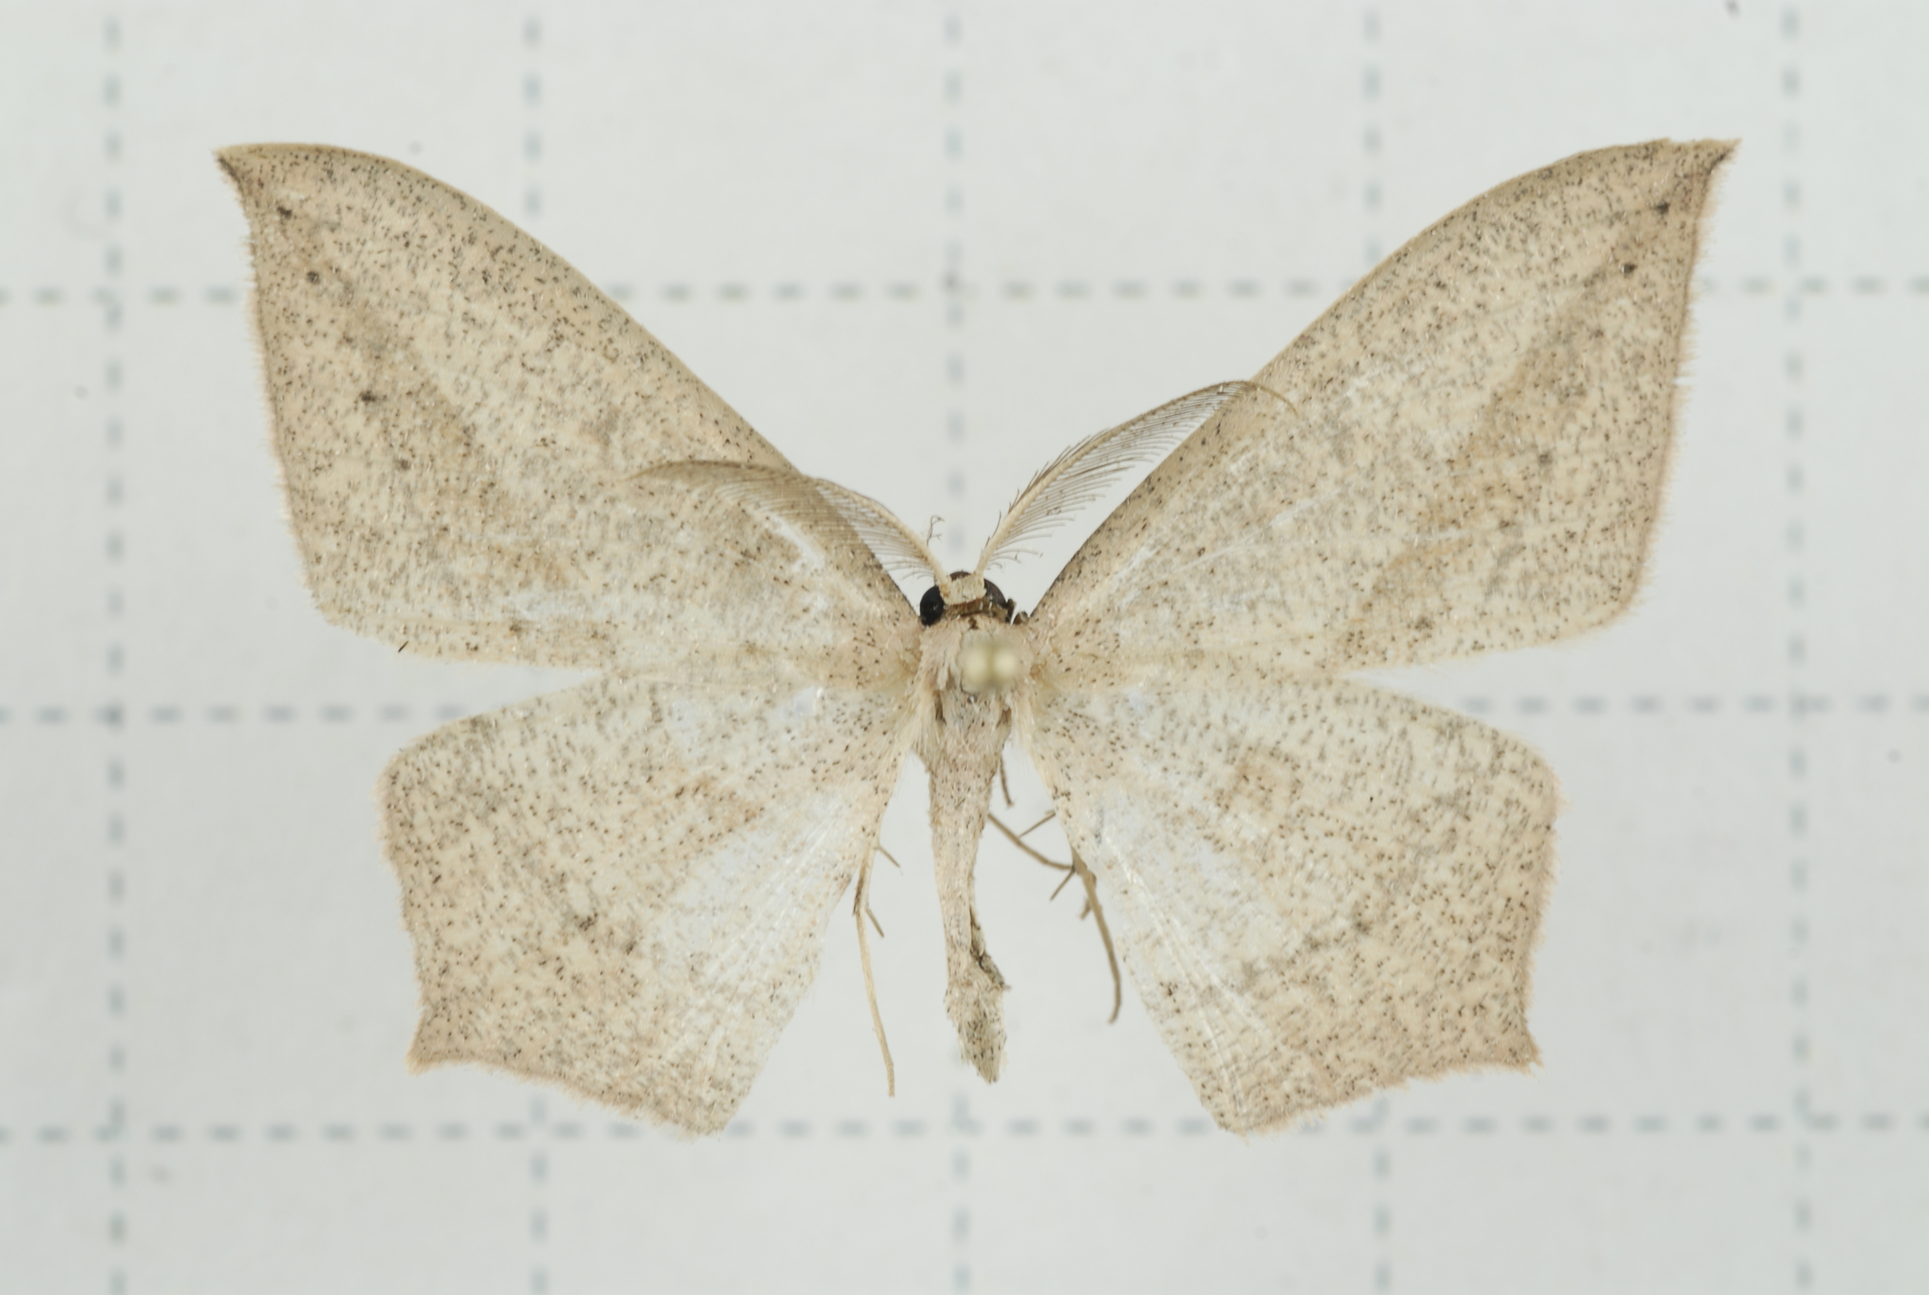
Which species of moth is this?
Timandra stueningi
